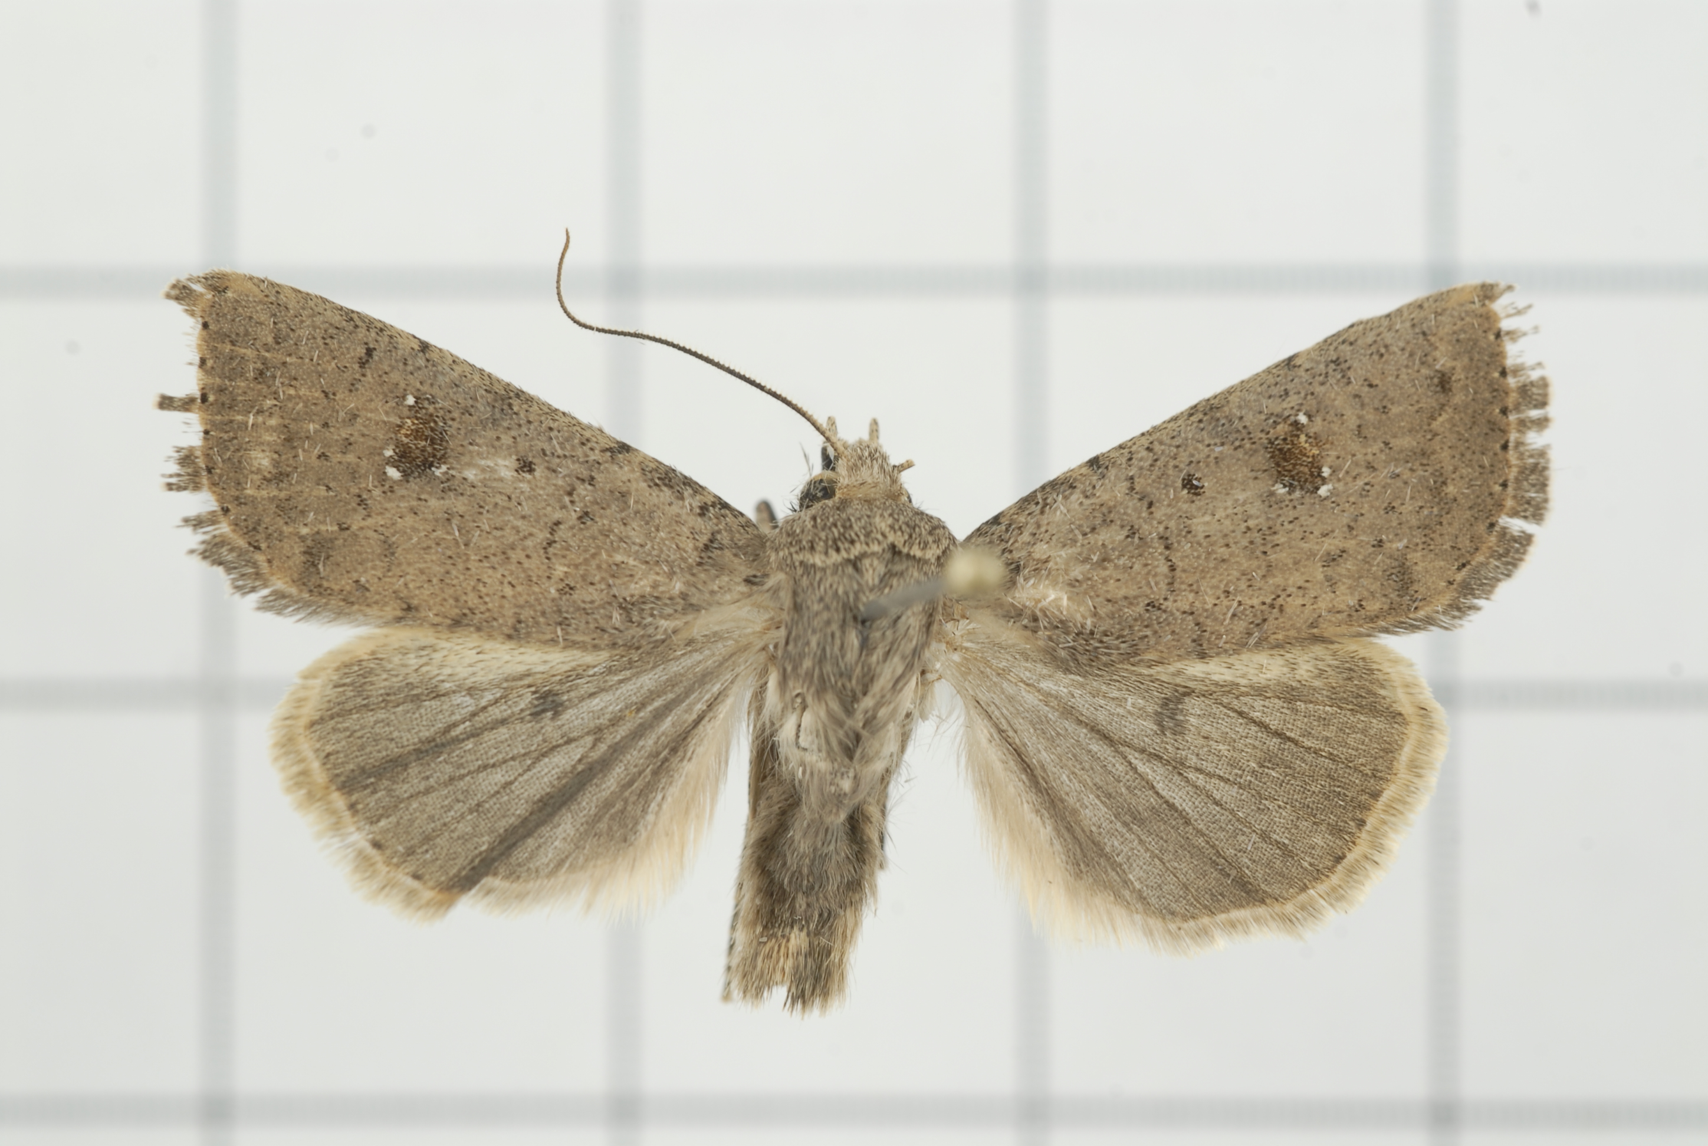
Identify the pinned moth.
Athetis taiwanensis
